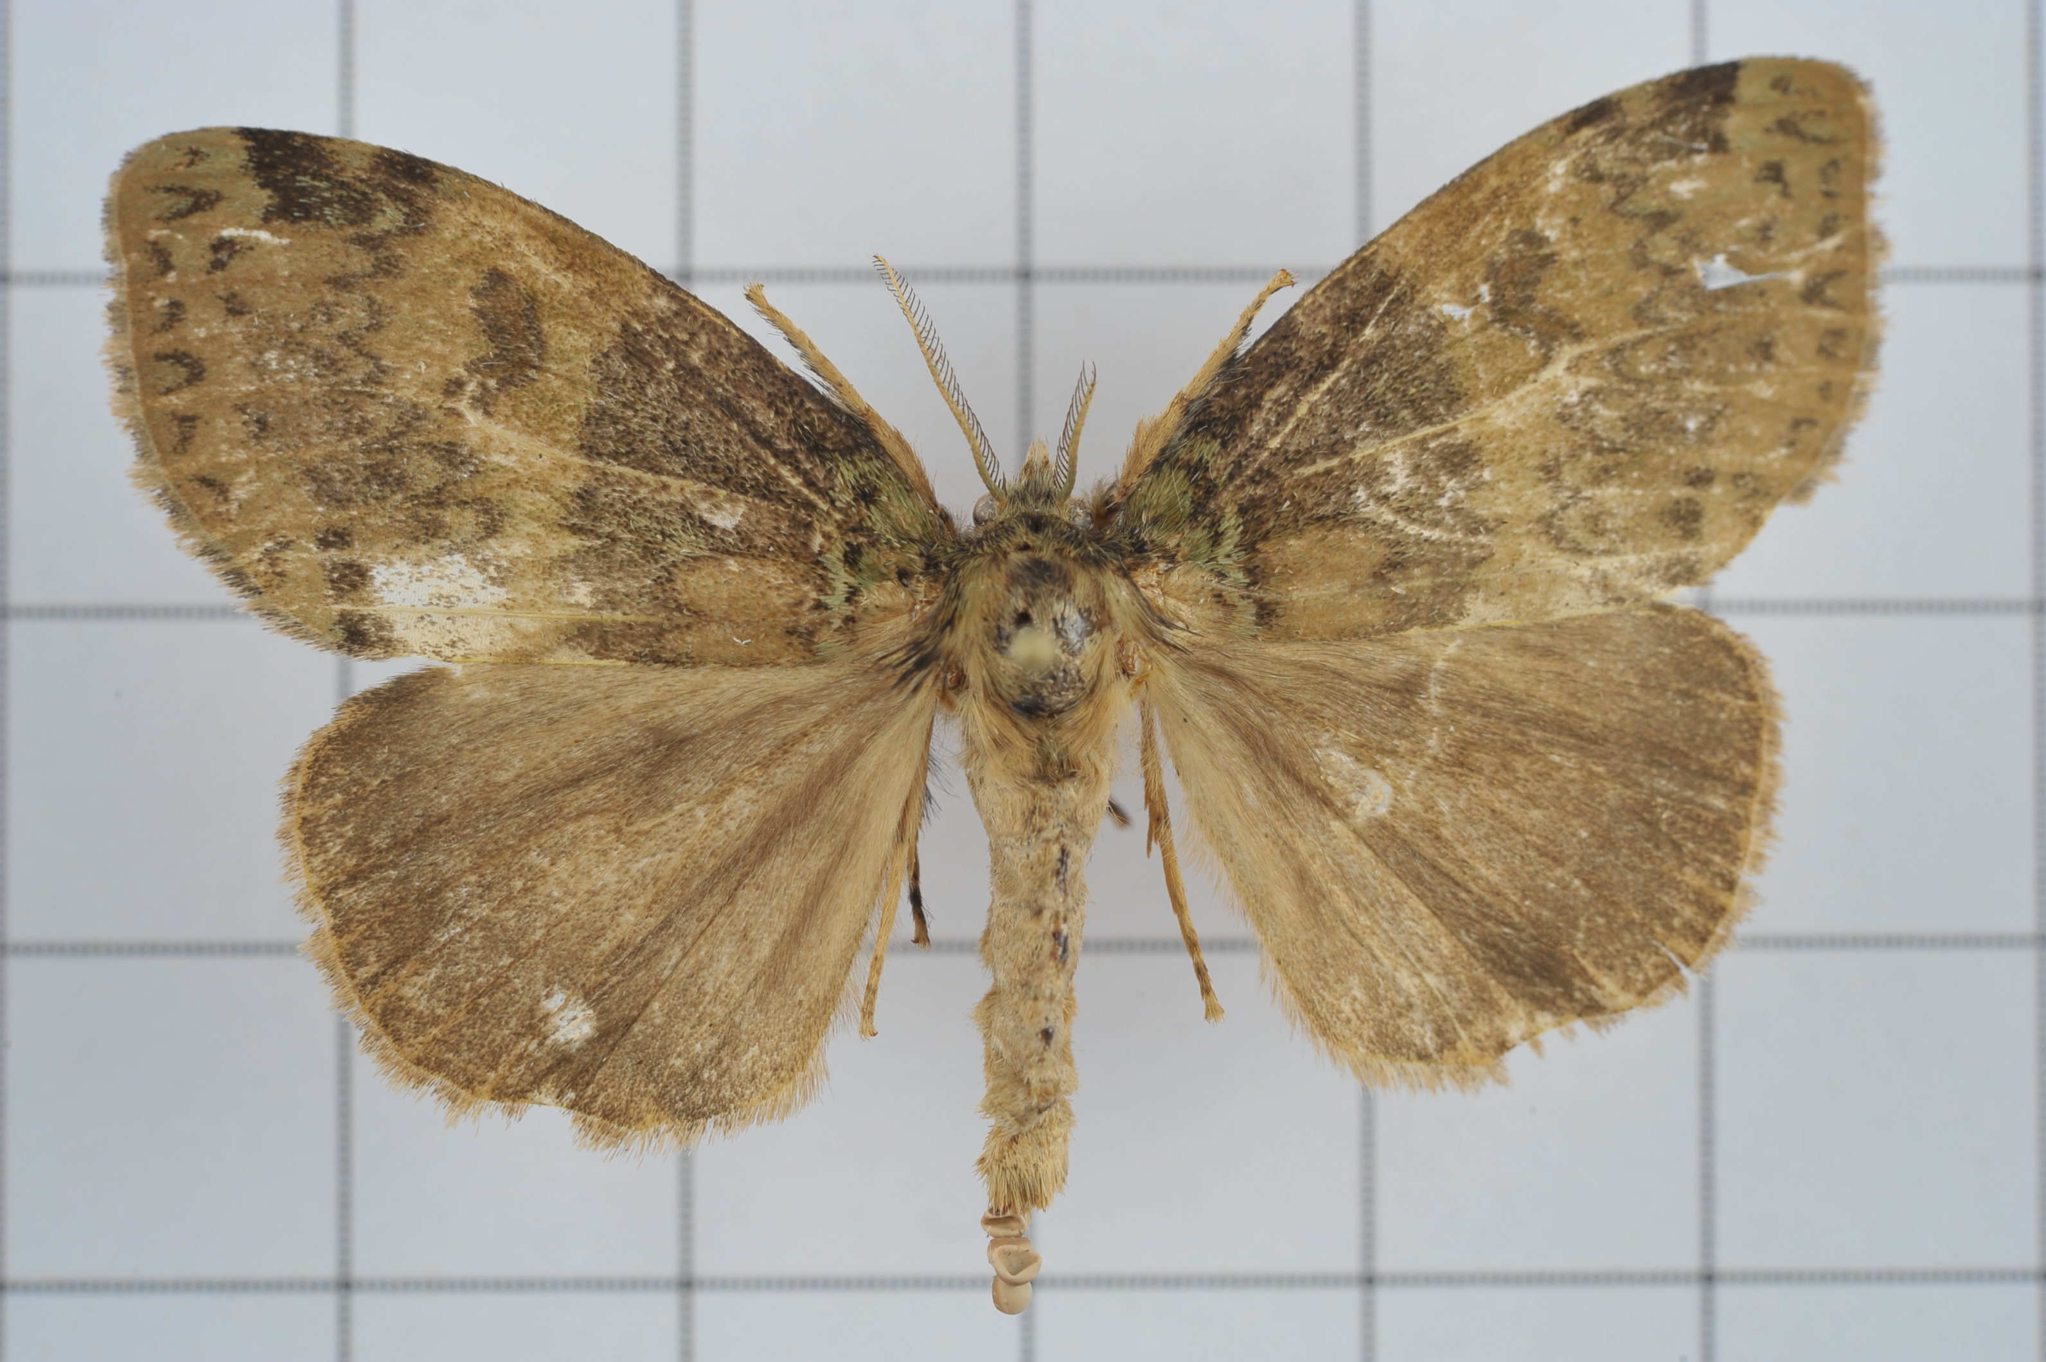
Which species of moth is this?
Ilema olivacea
